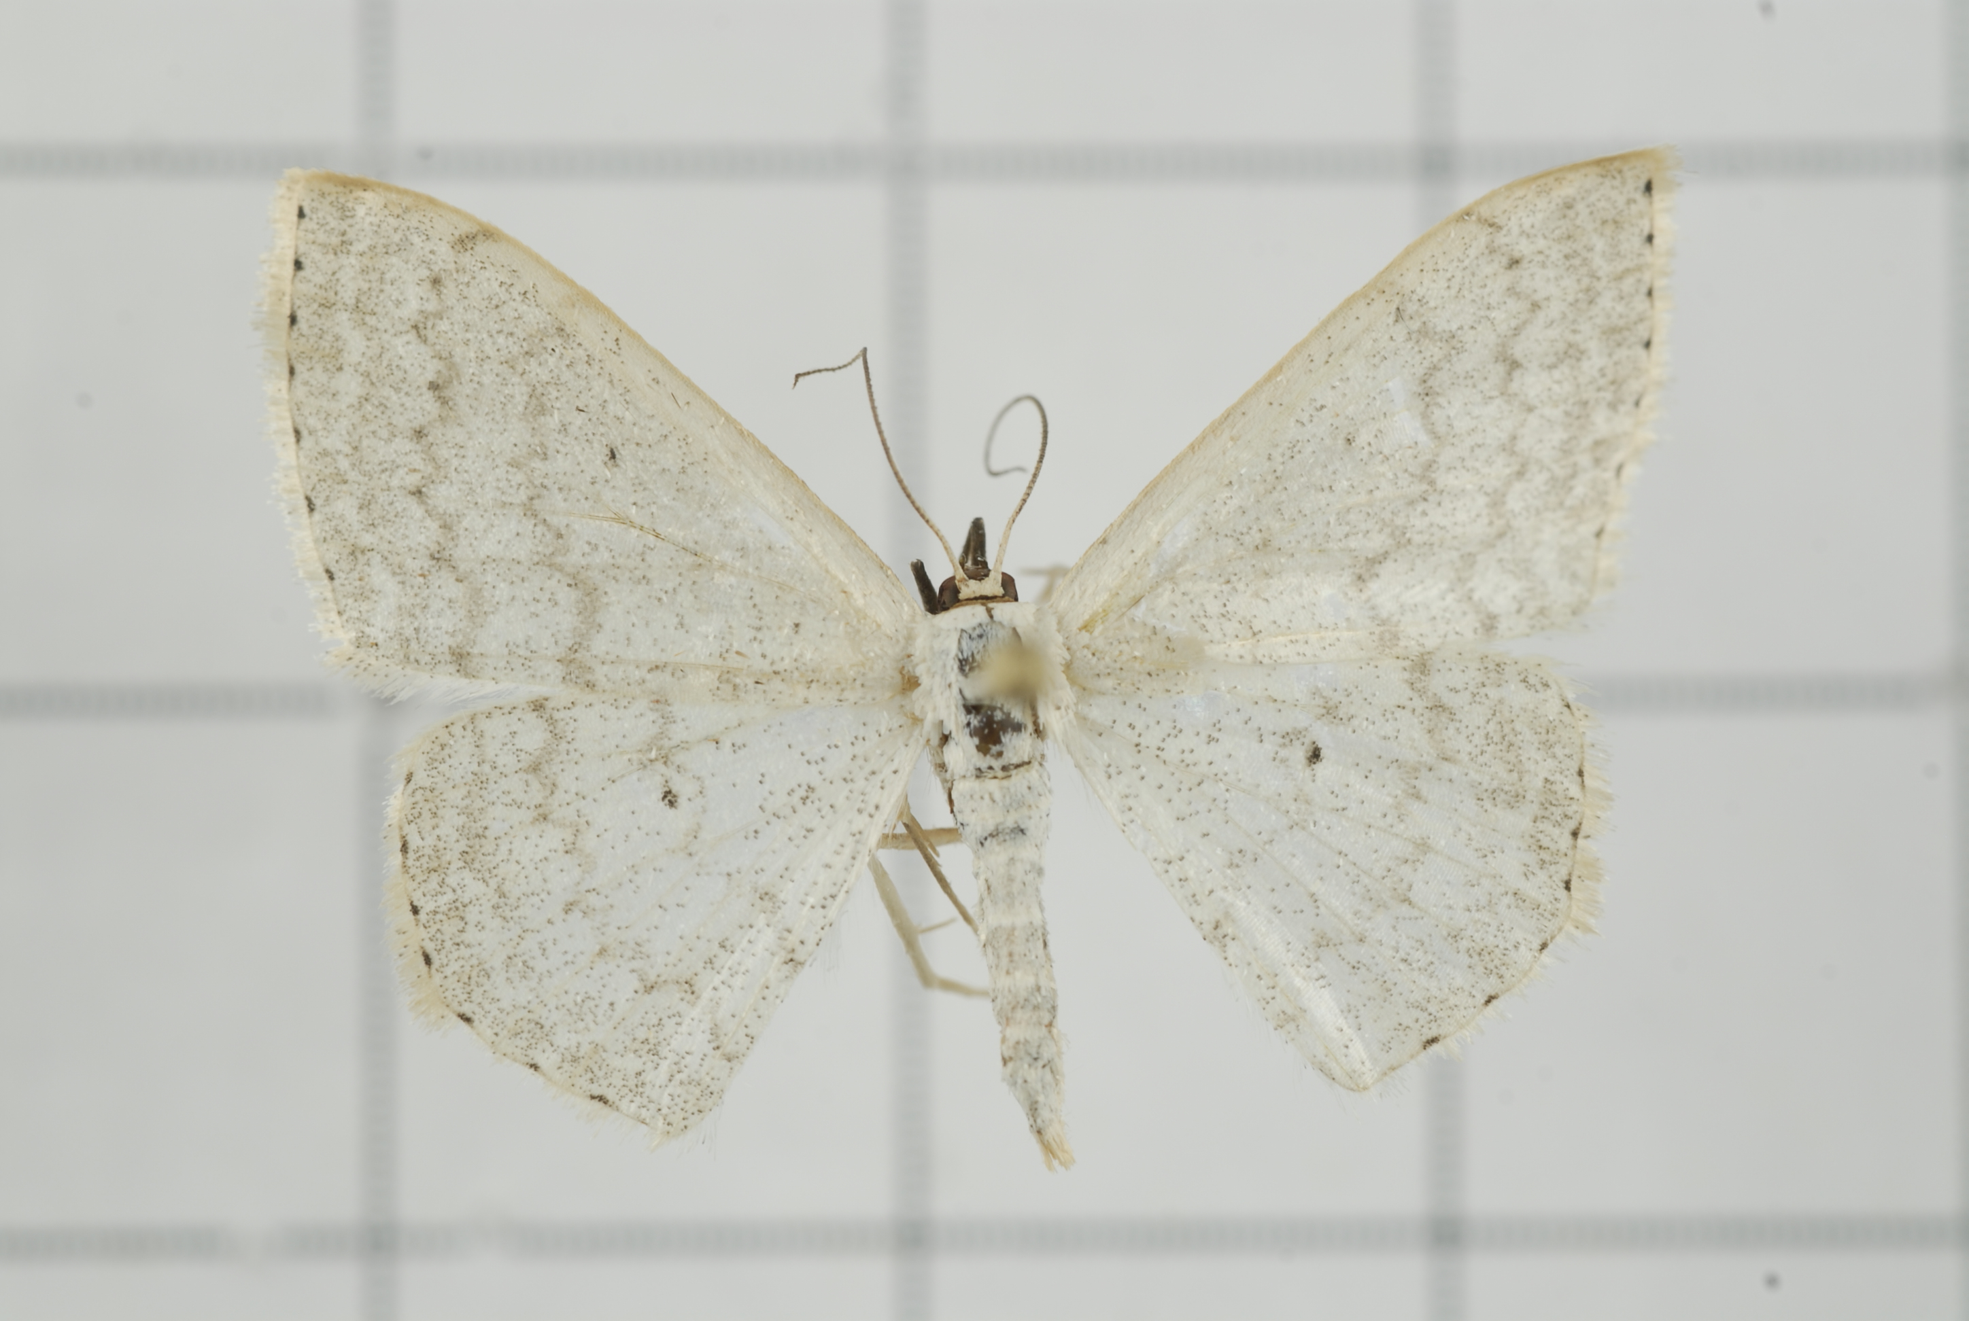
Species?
Scopula phoreorei
